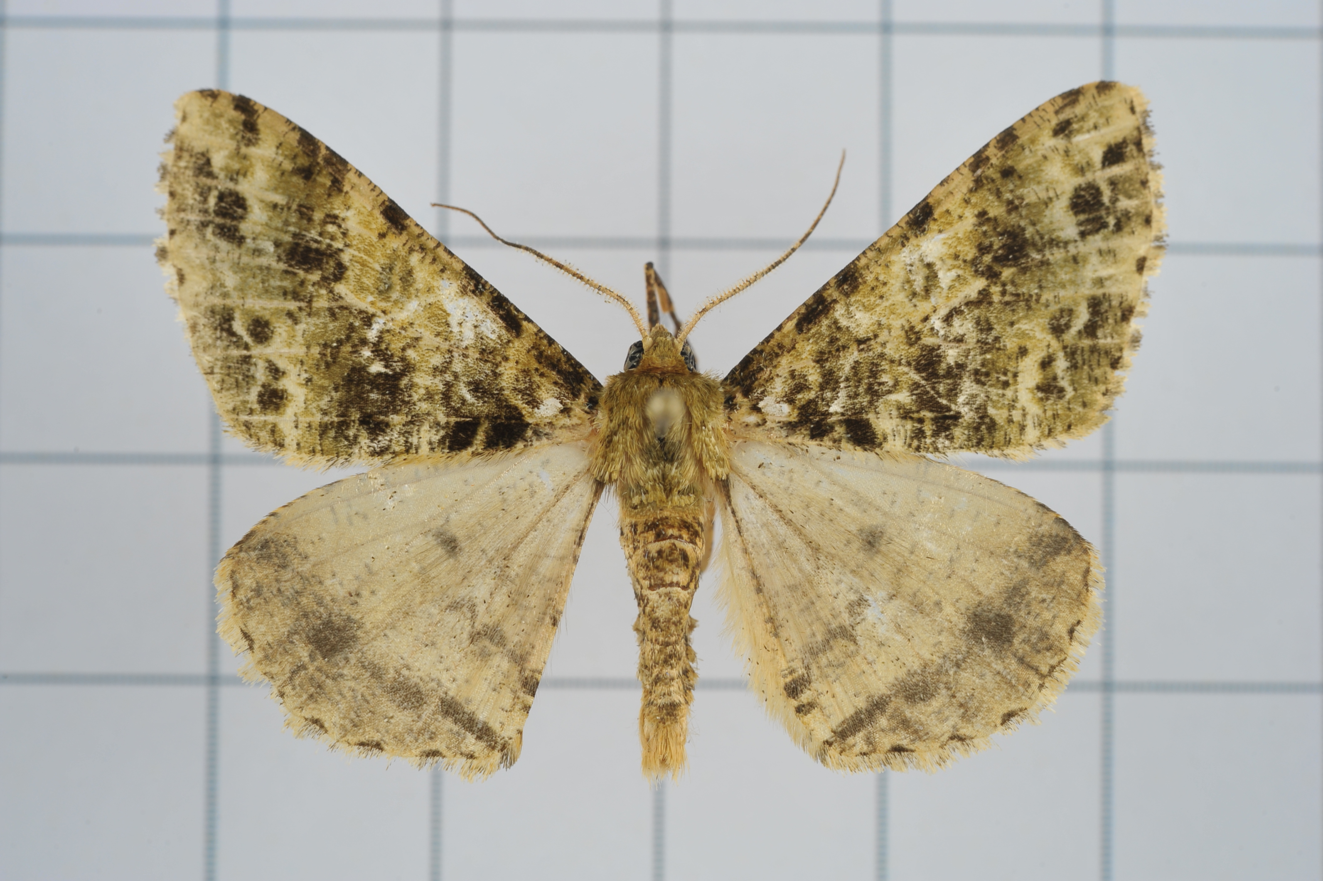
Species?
Arichanna marginata
